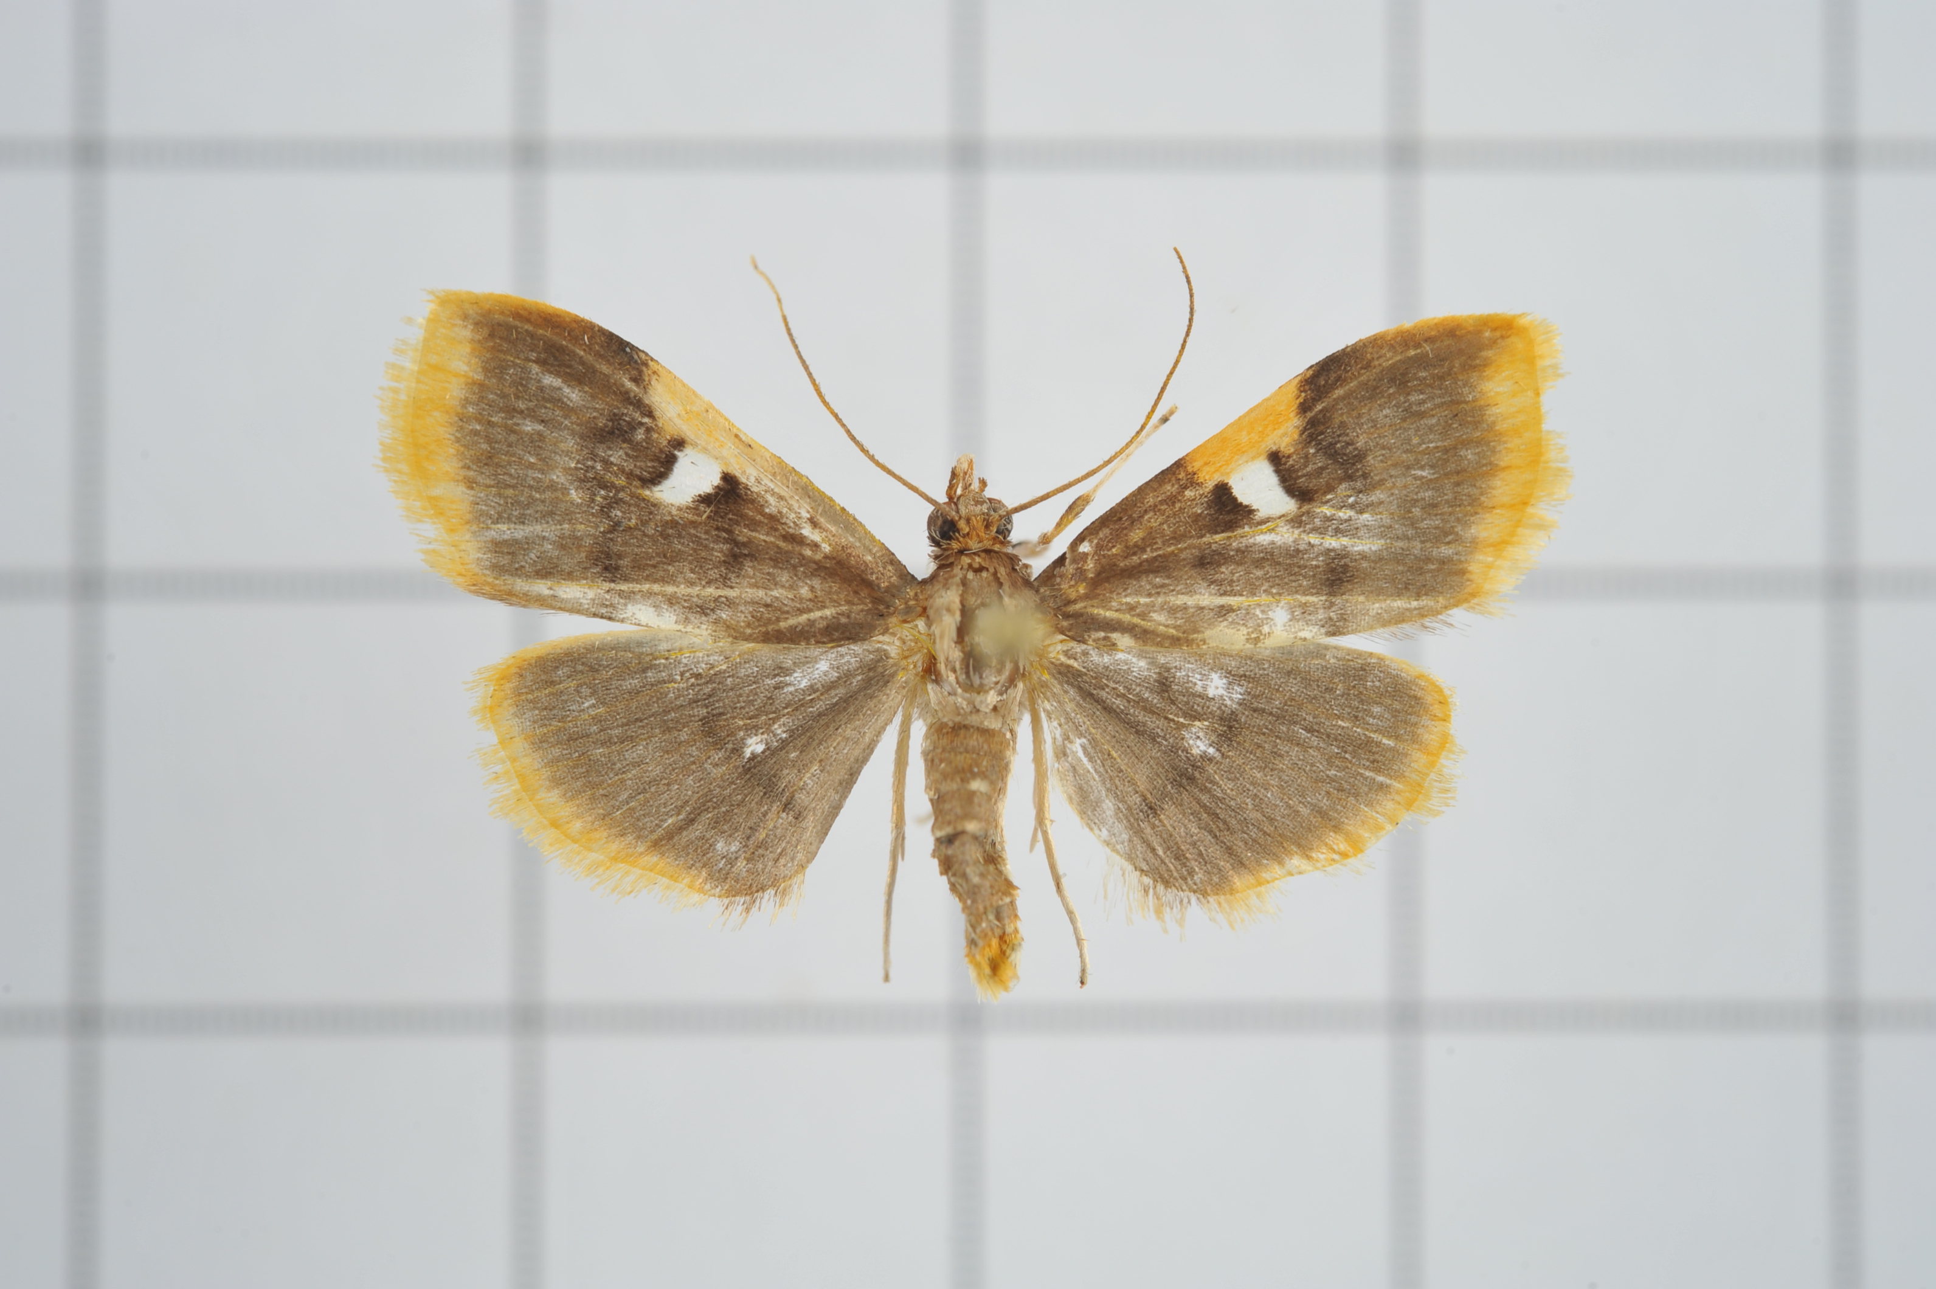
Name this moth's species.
Callibotys carapina
